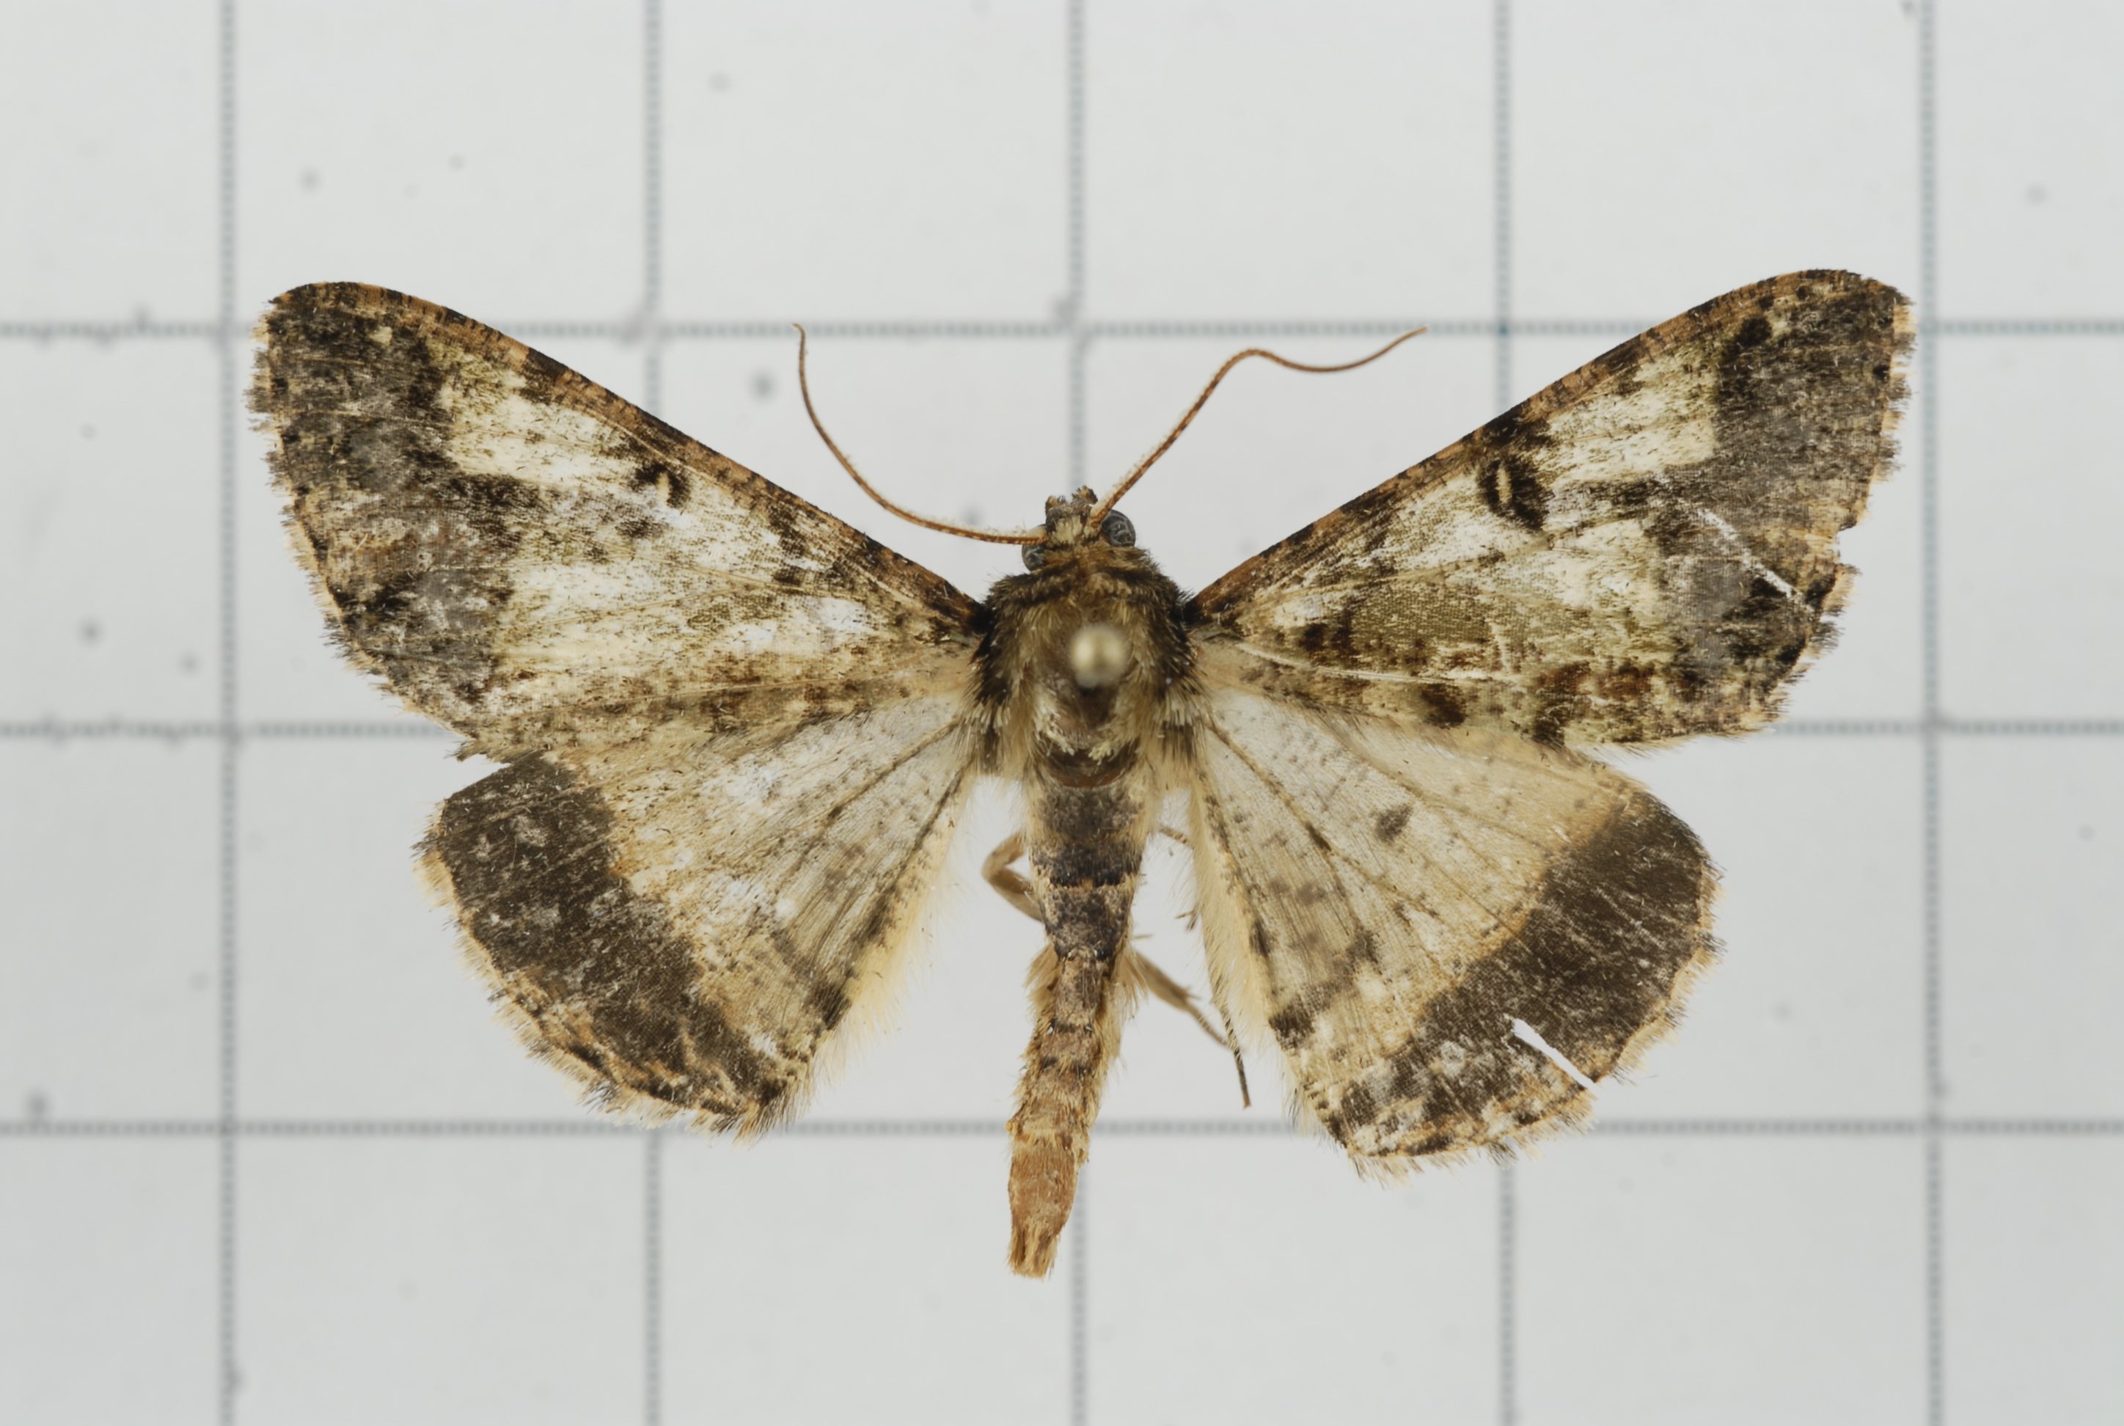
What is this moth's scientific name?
Gasterocome pannosaria orta
